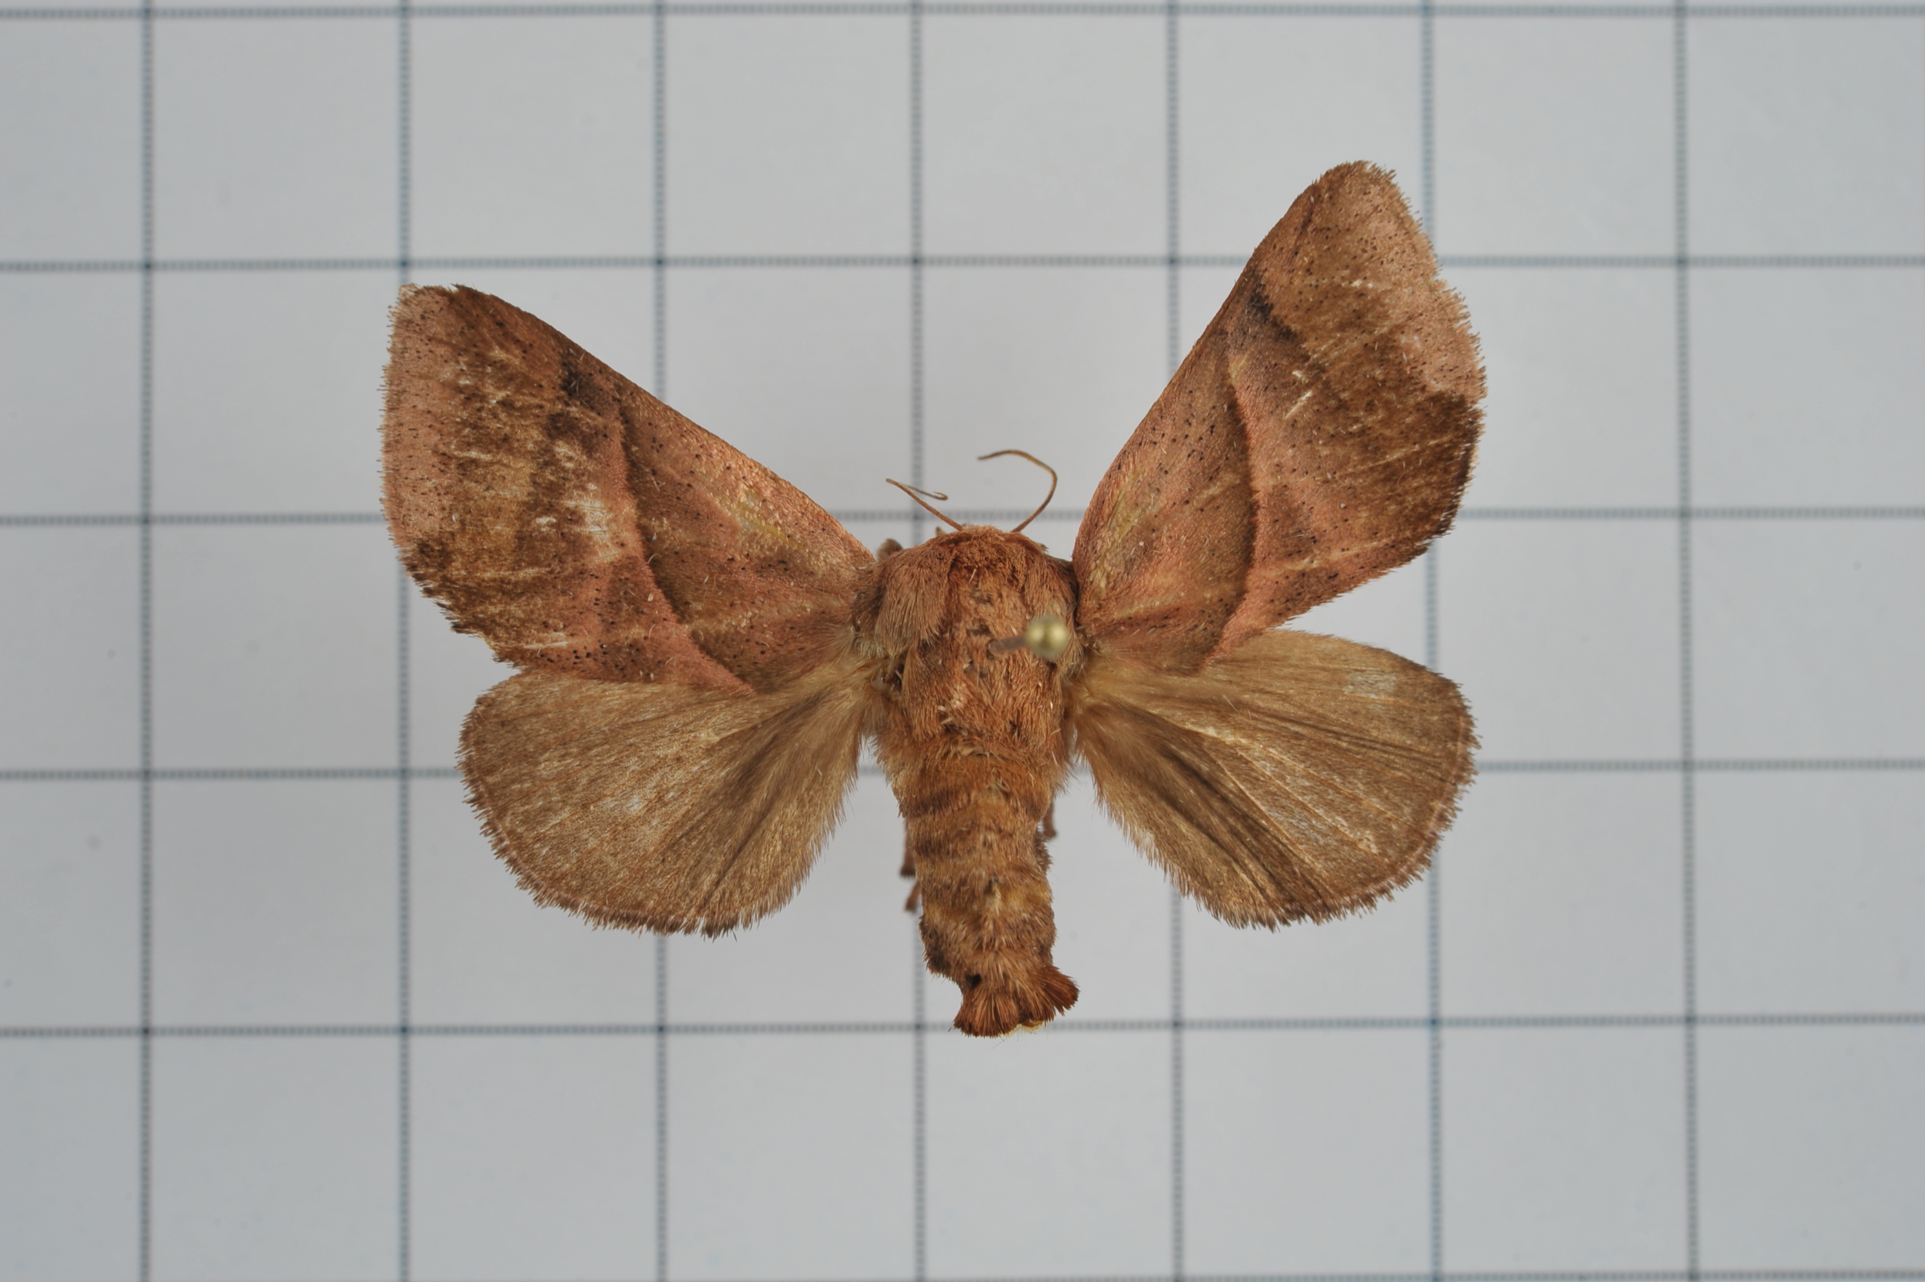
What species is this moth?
Setora postornata
